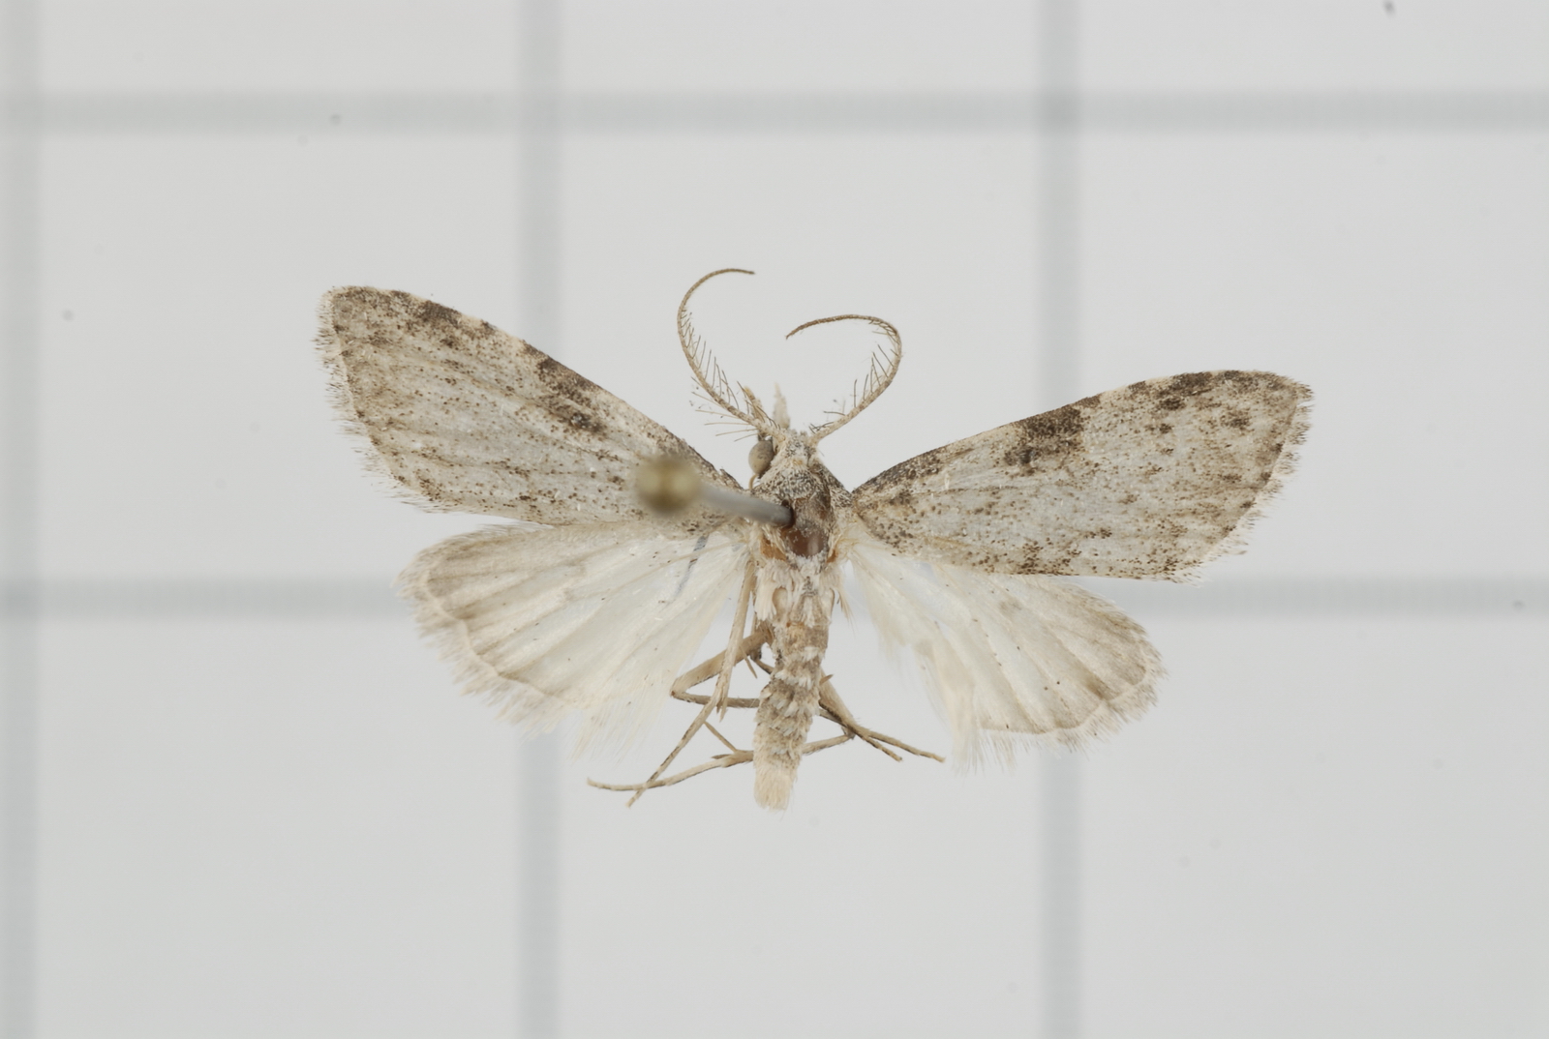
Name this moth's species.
Nola tristicta
